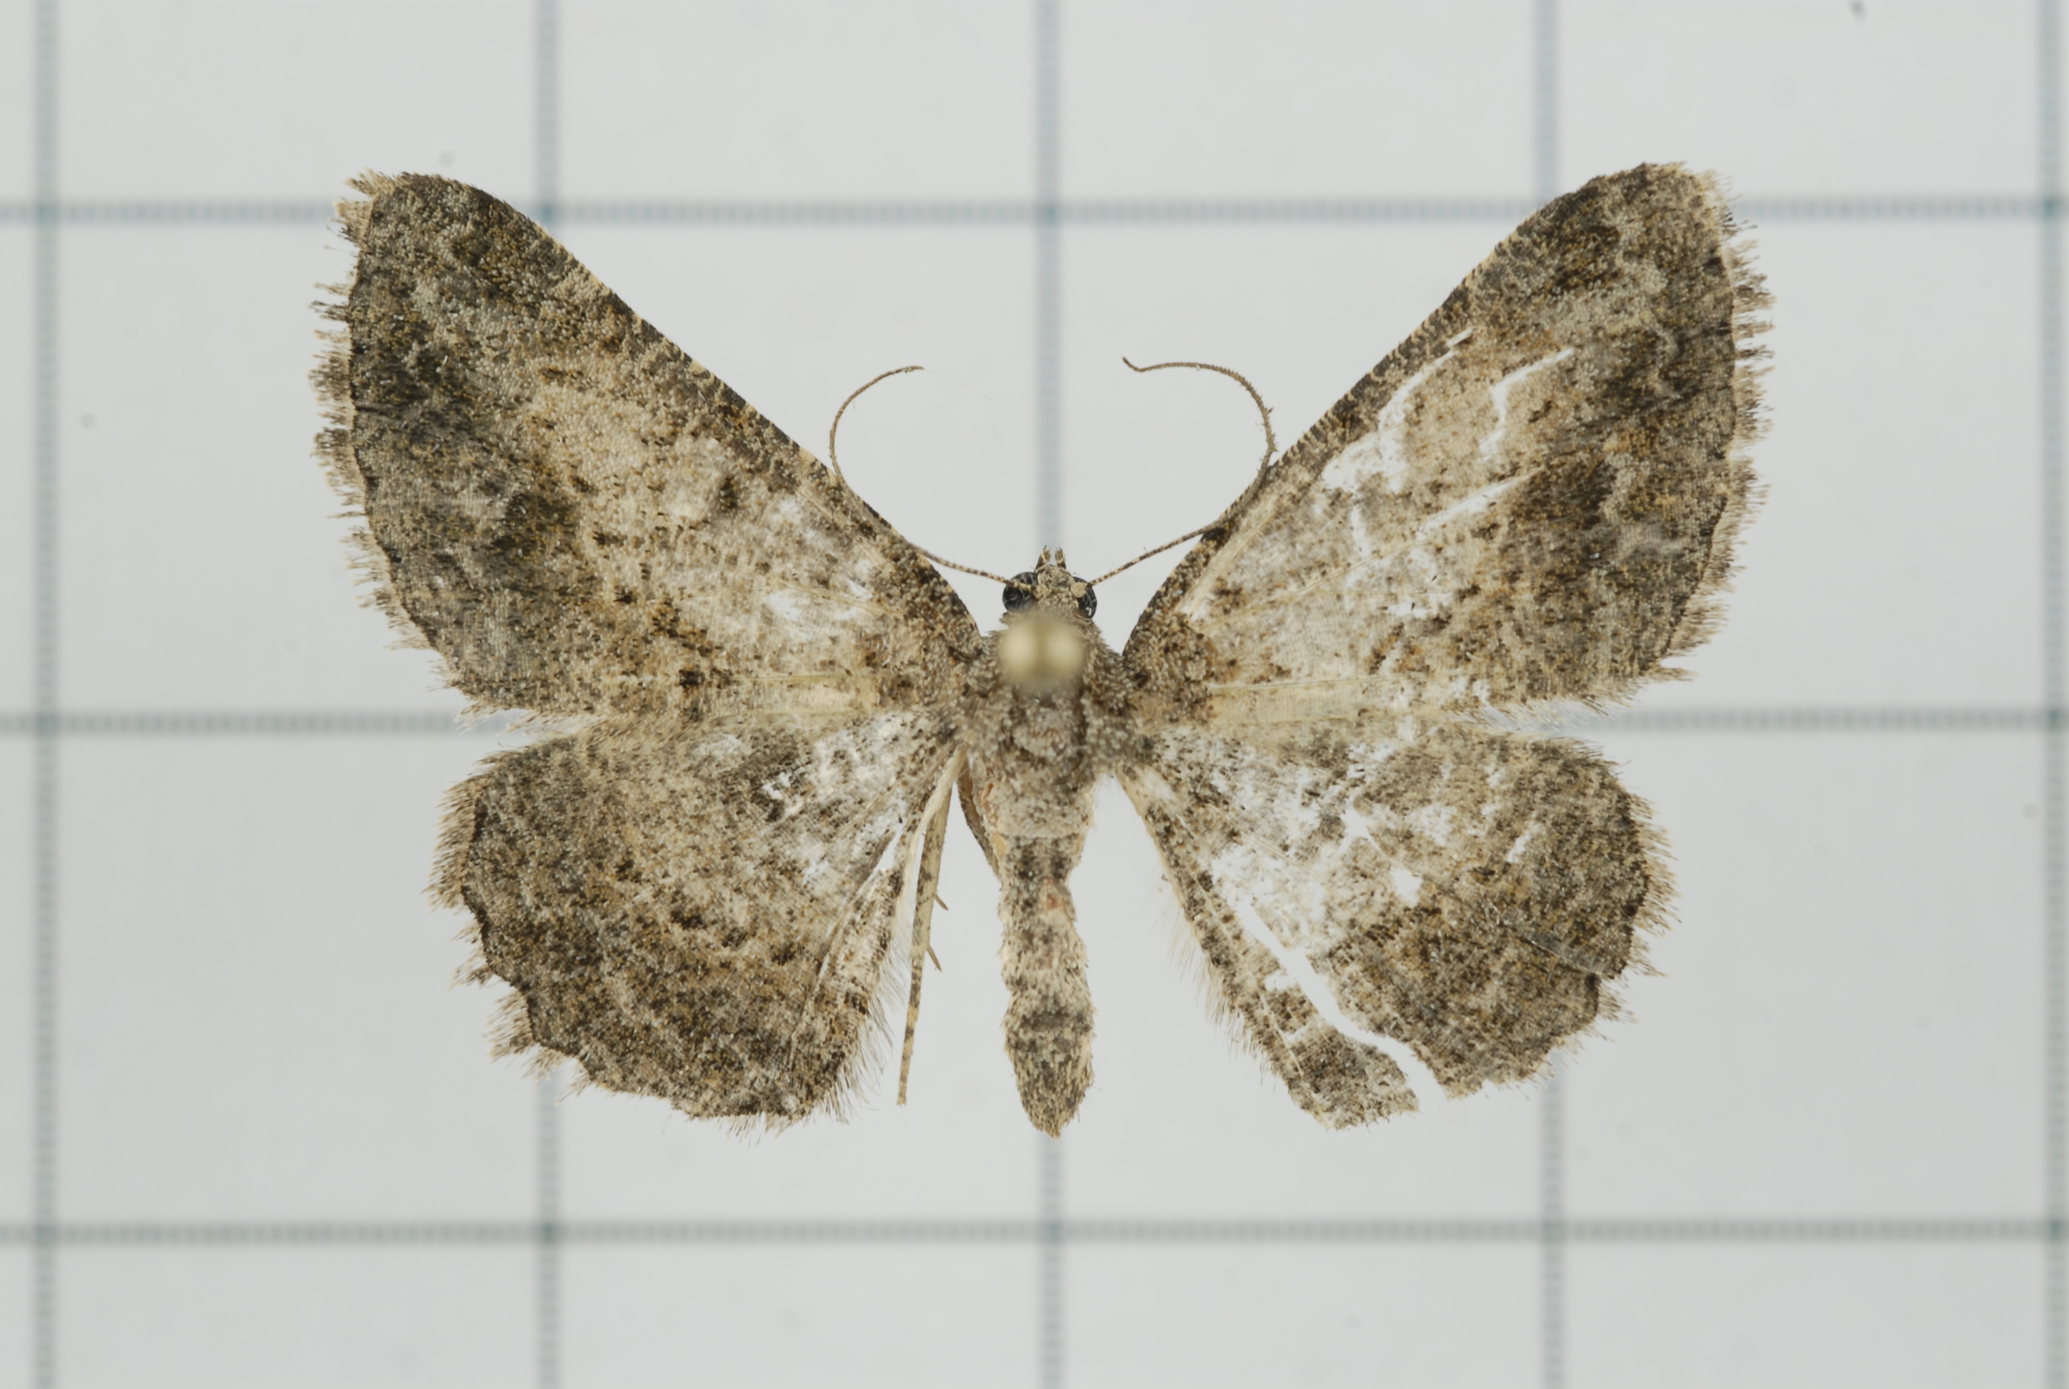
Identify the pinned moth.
Psilalcis breta rantaizana
